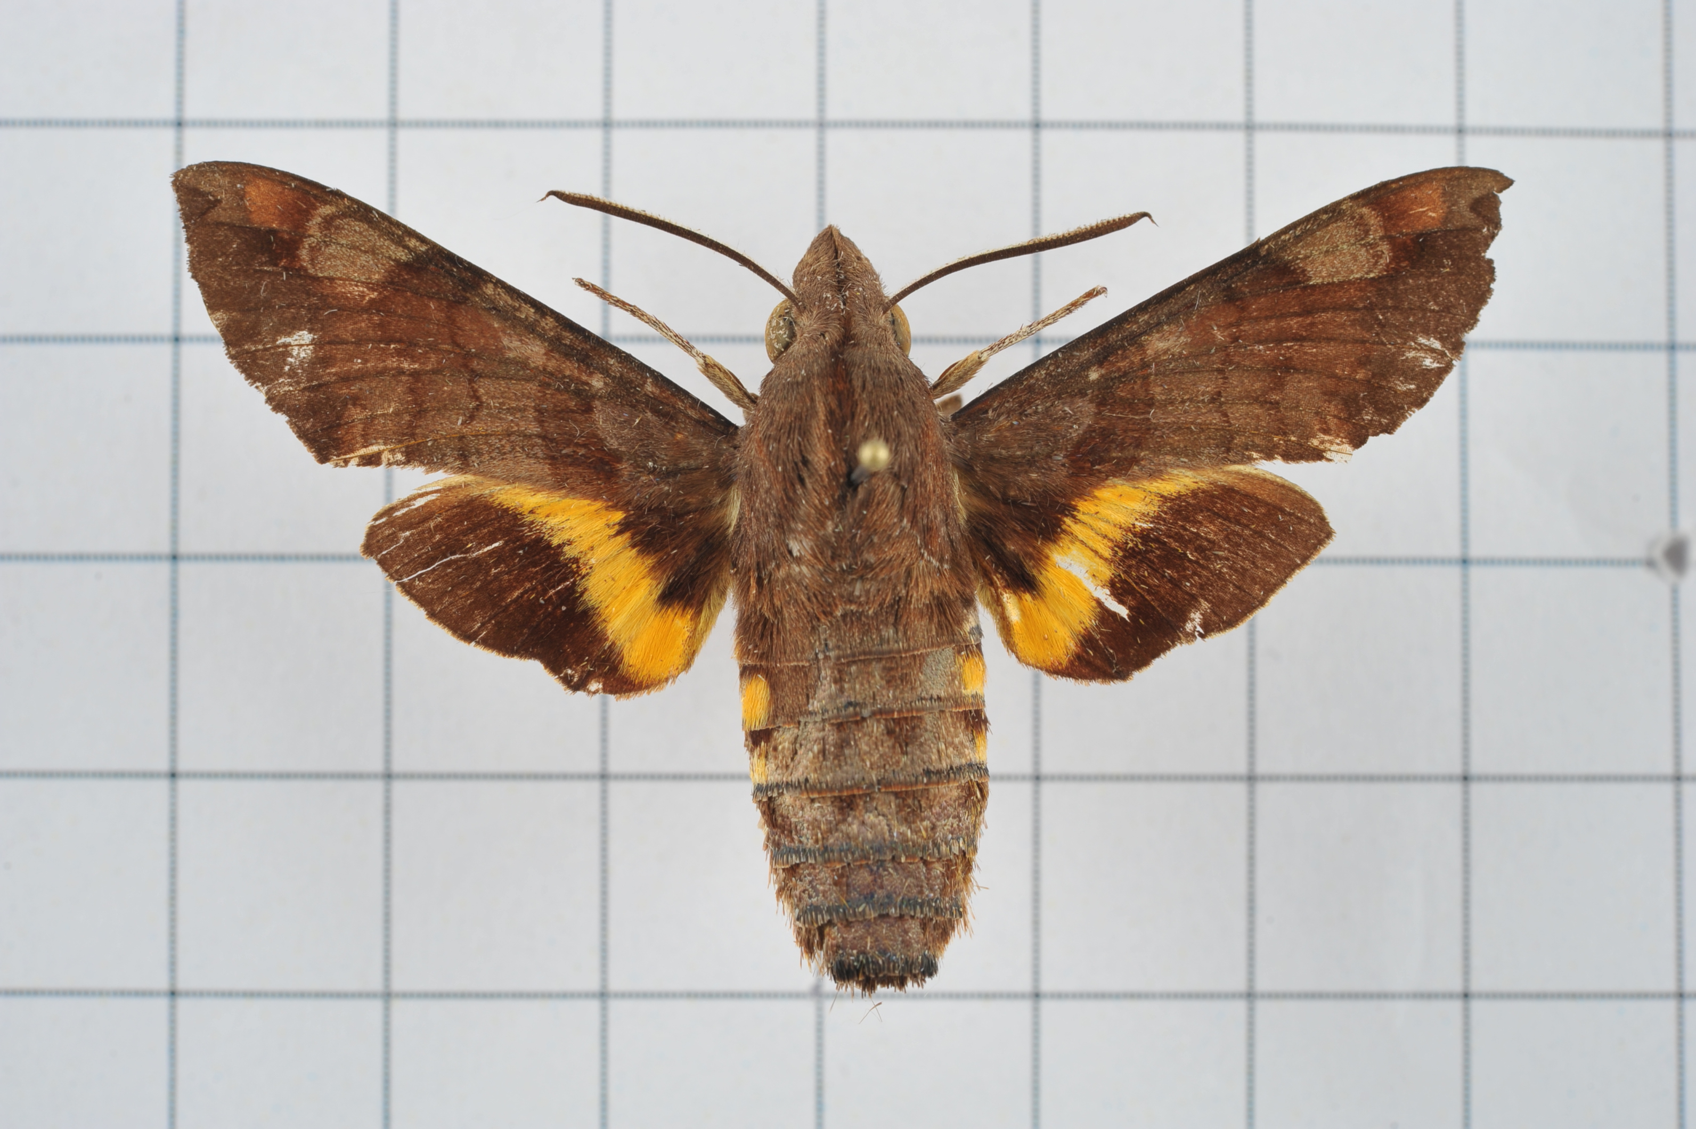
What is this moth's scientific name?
Macroglossum saga
